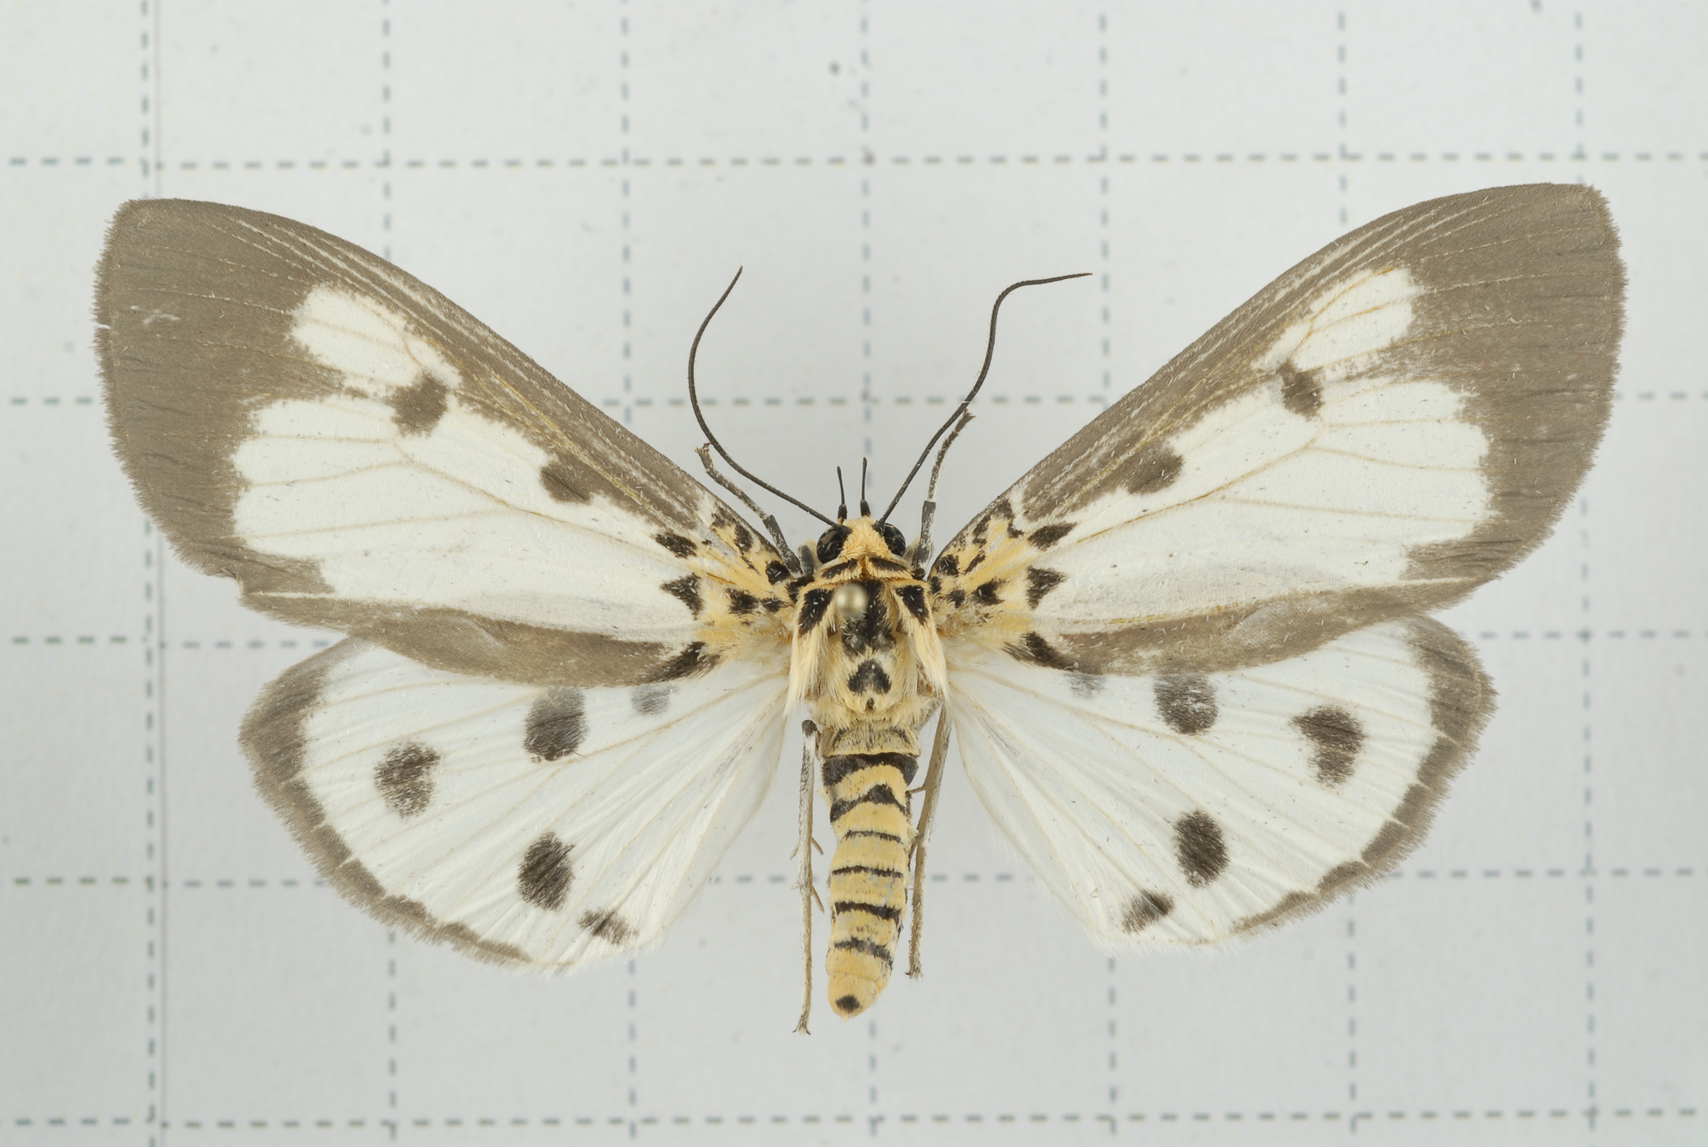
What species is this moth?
Asota plana lacteata
